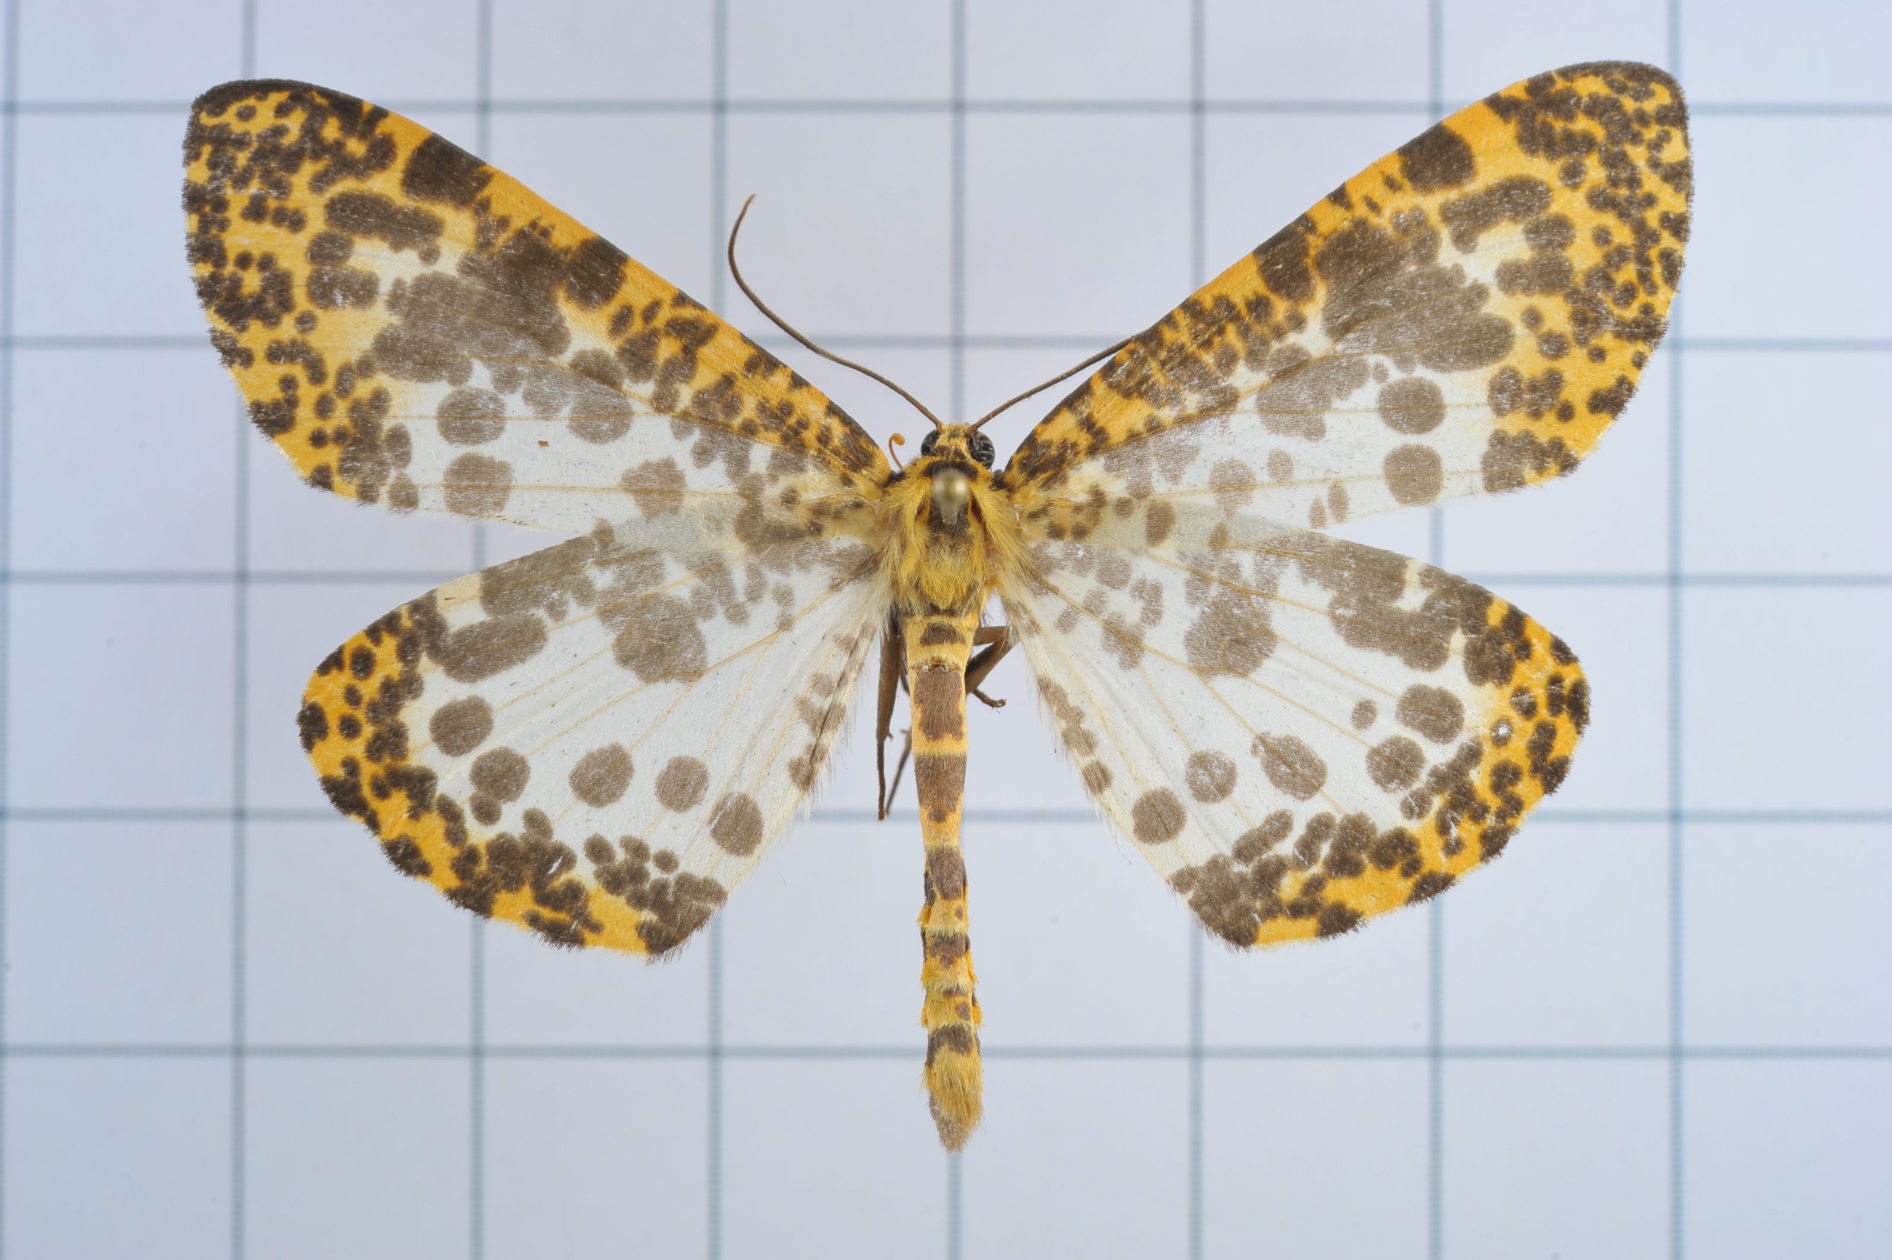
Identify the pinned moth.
Epobeidia tigrata maxima
